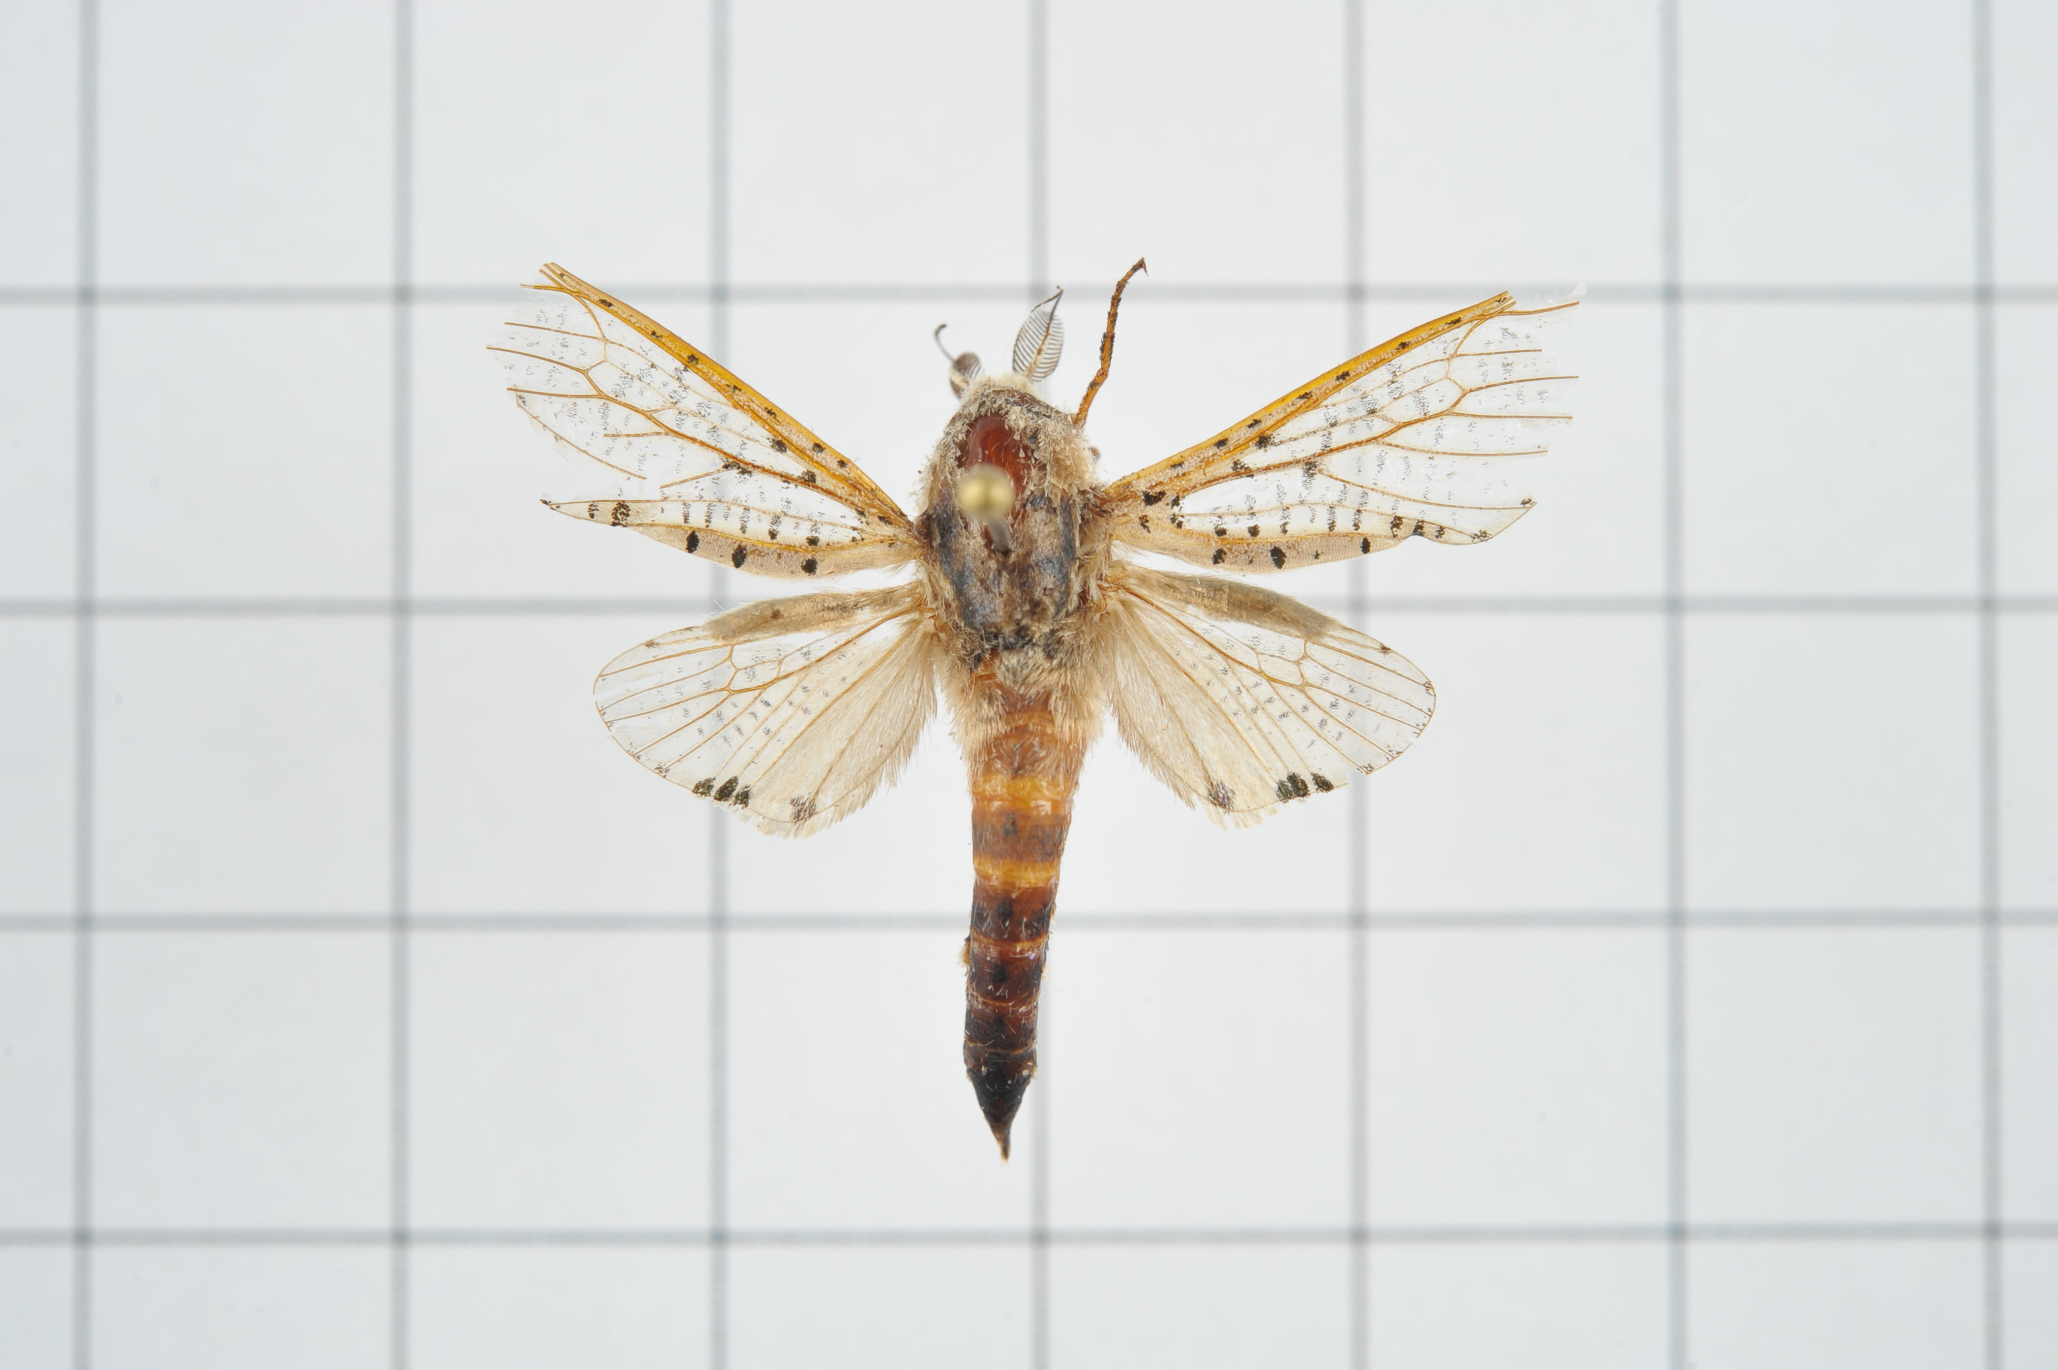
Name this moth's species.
Polyphagozerra coffeae
